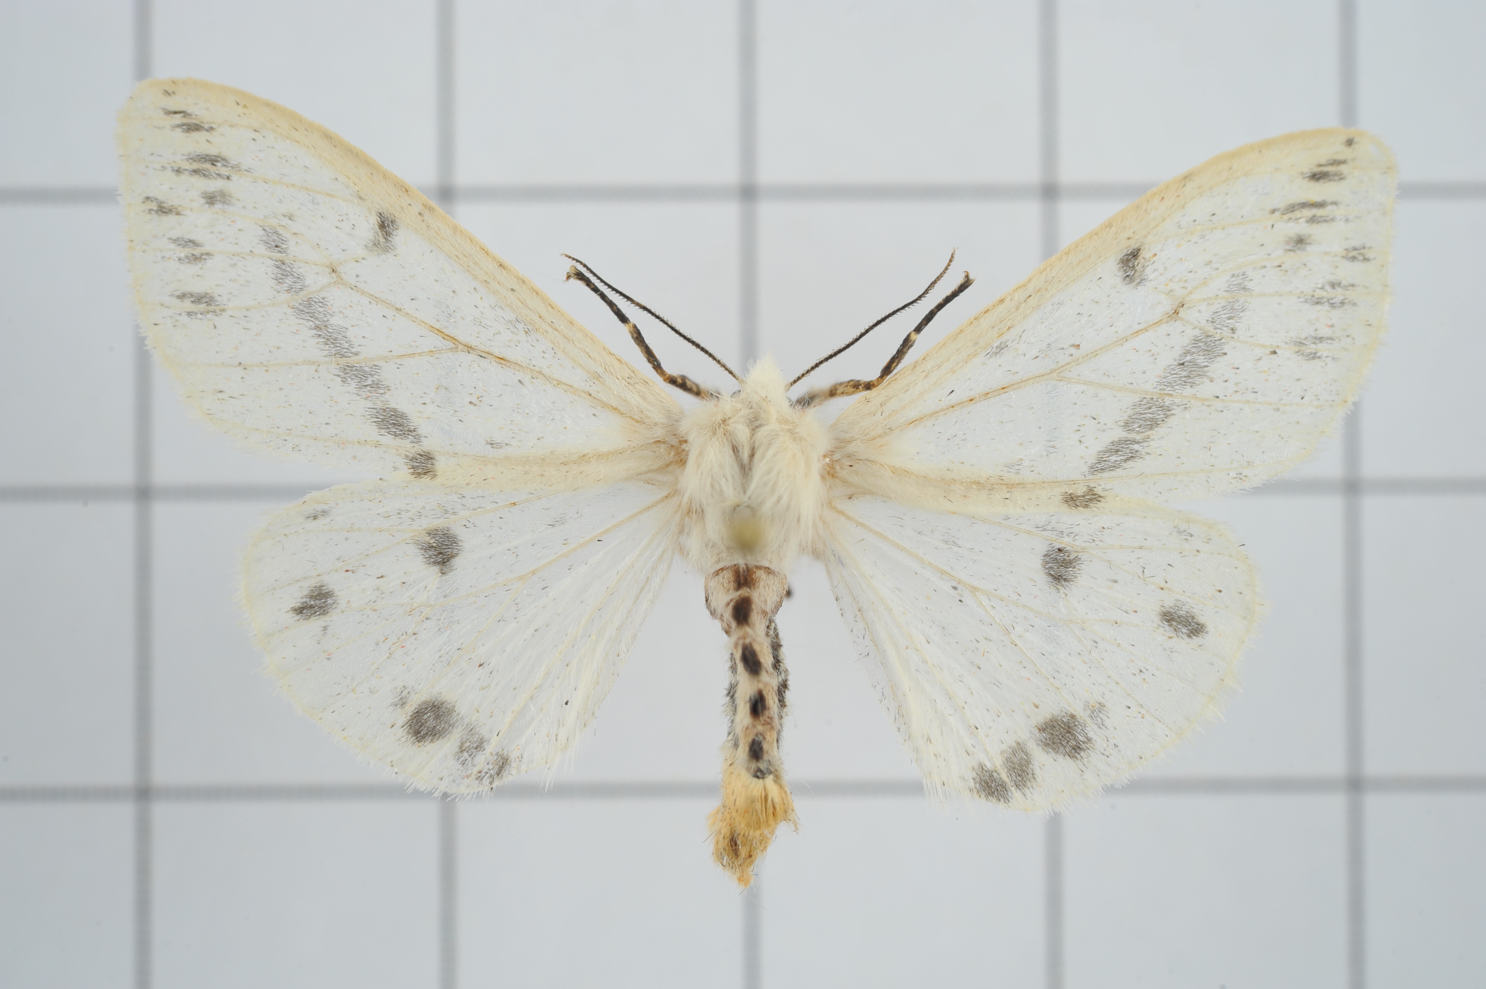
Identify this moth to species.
Lemyra fallaciosa
